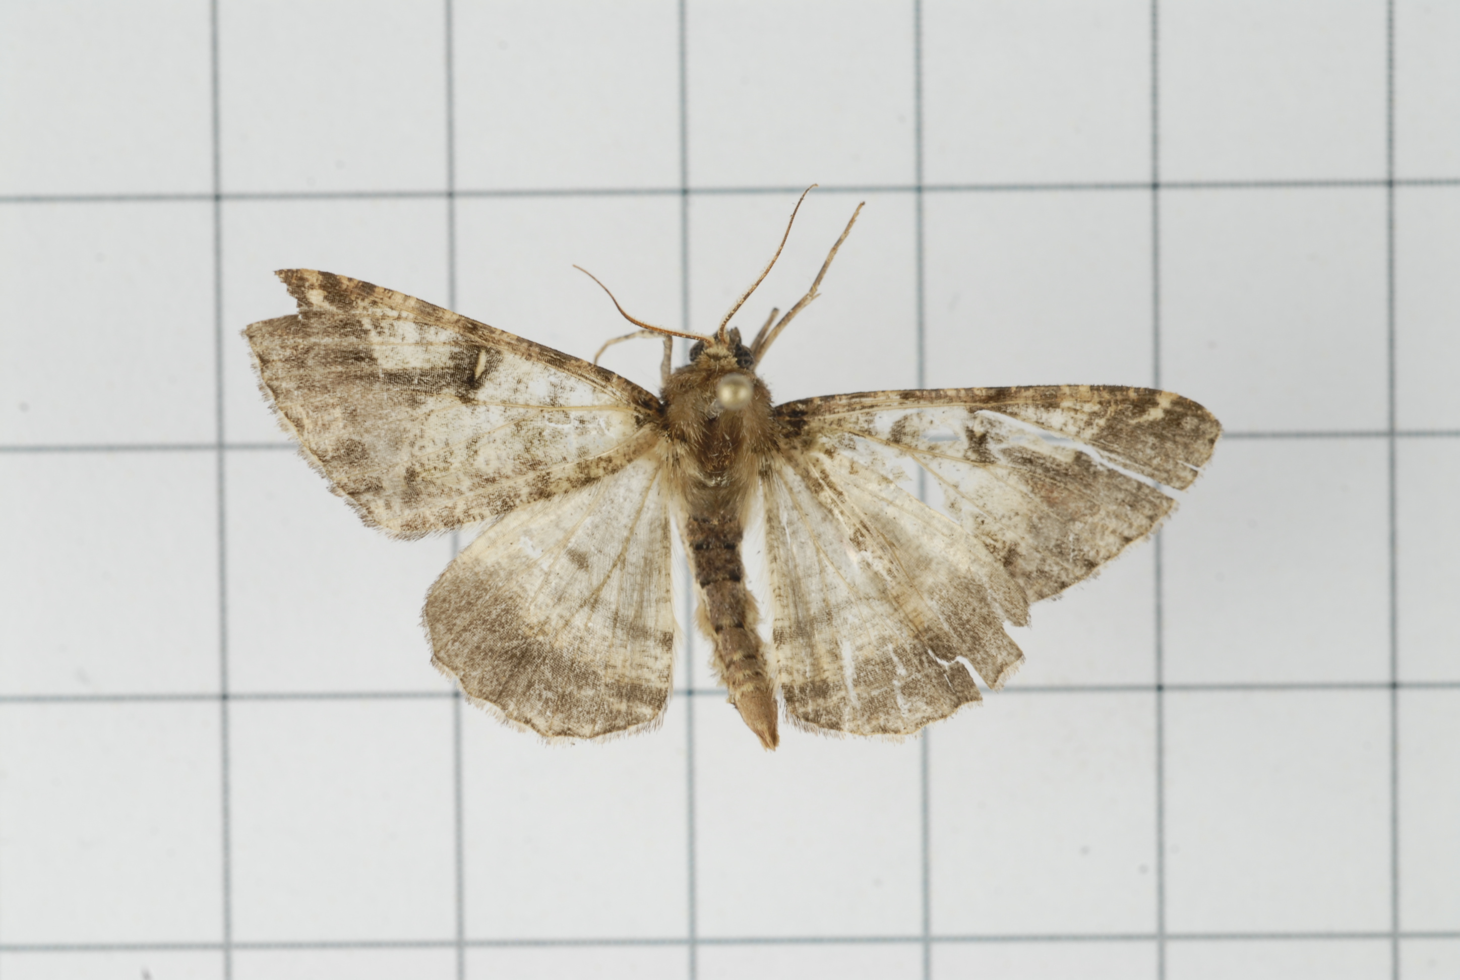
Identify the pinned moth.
Gasterocome pannosaria orta
